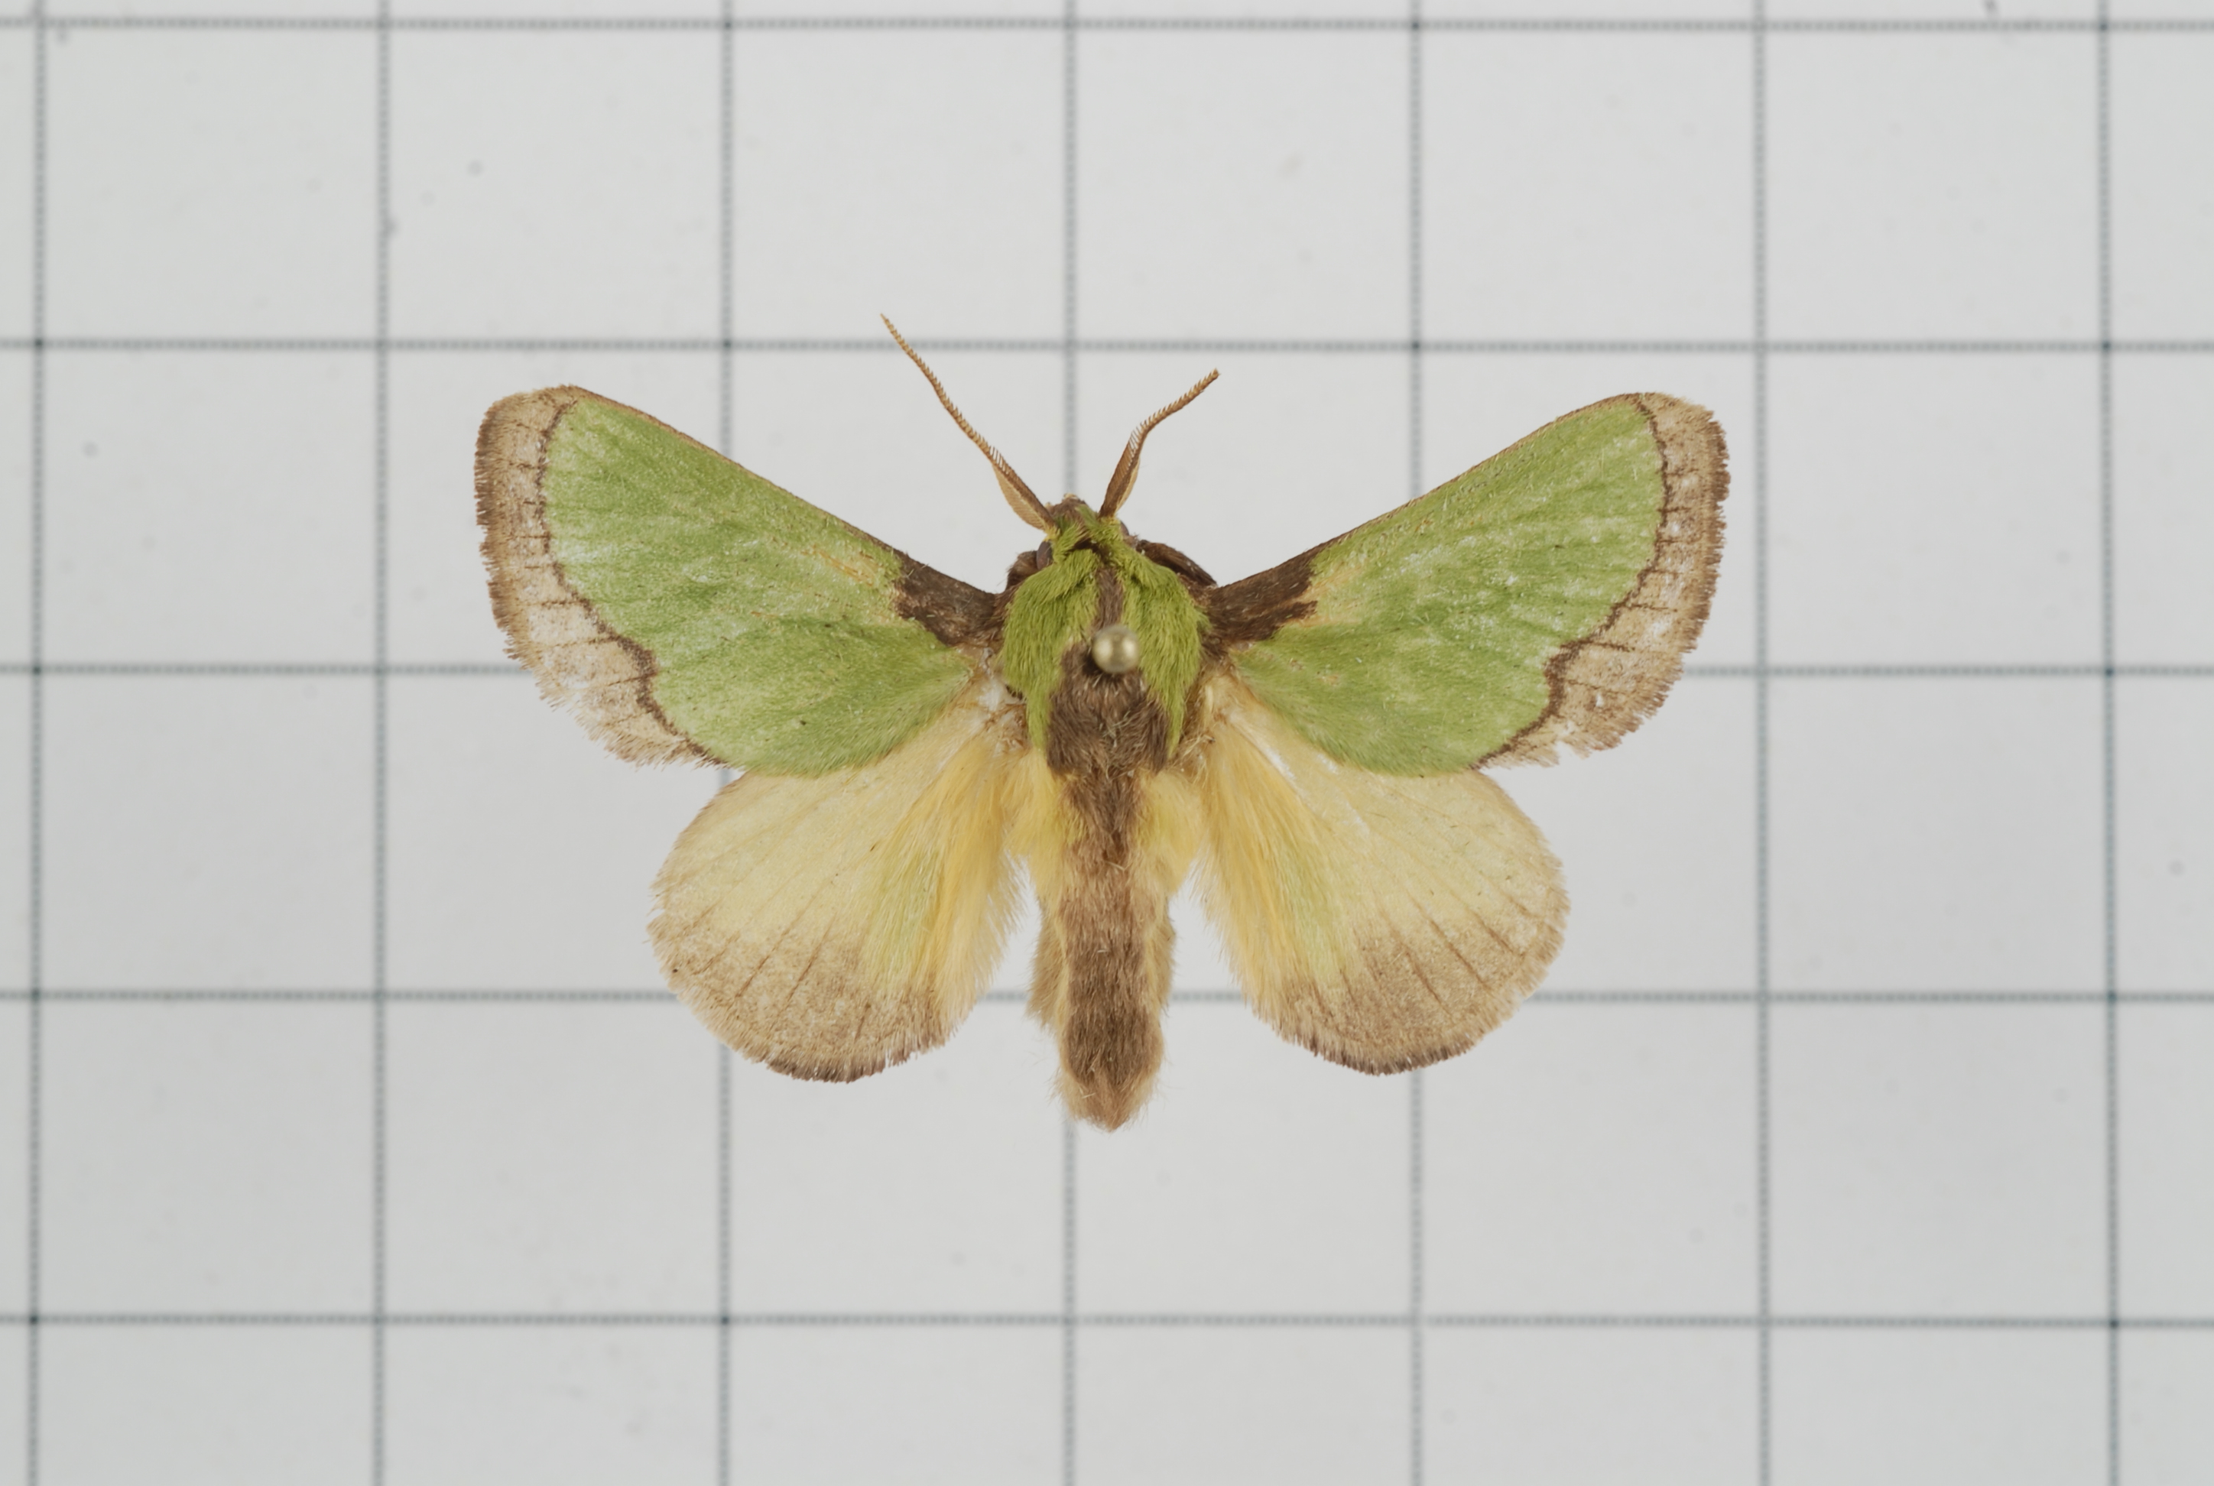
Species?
Parasa shirakii
